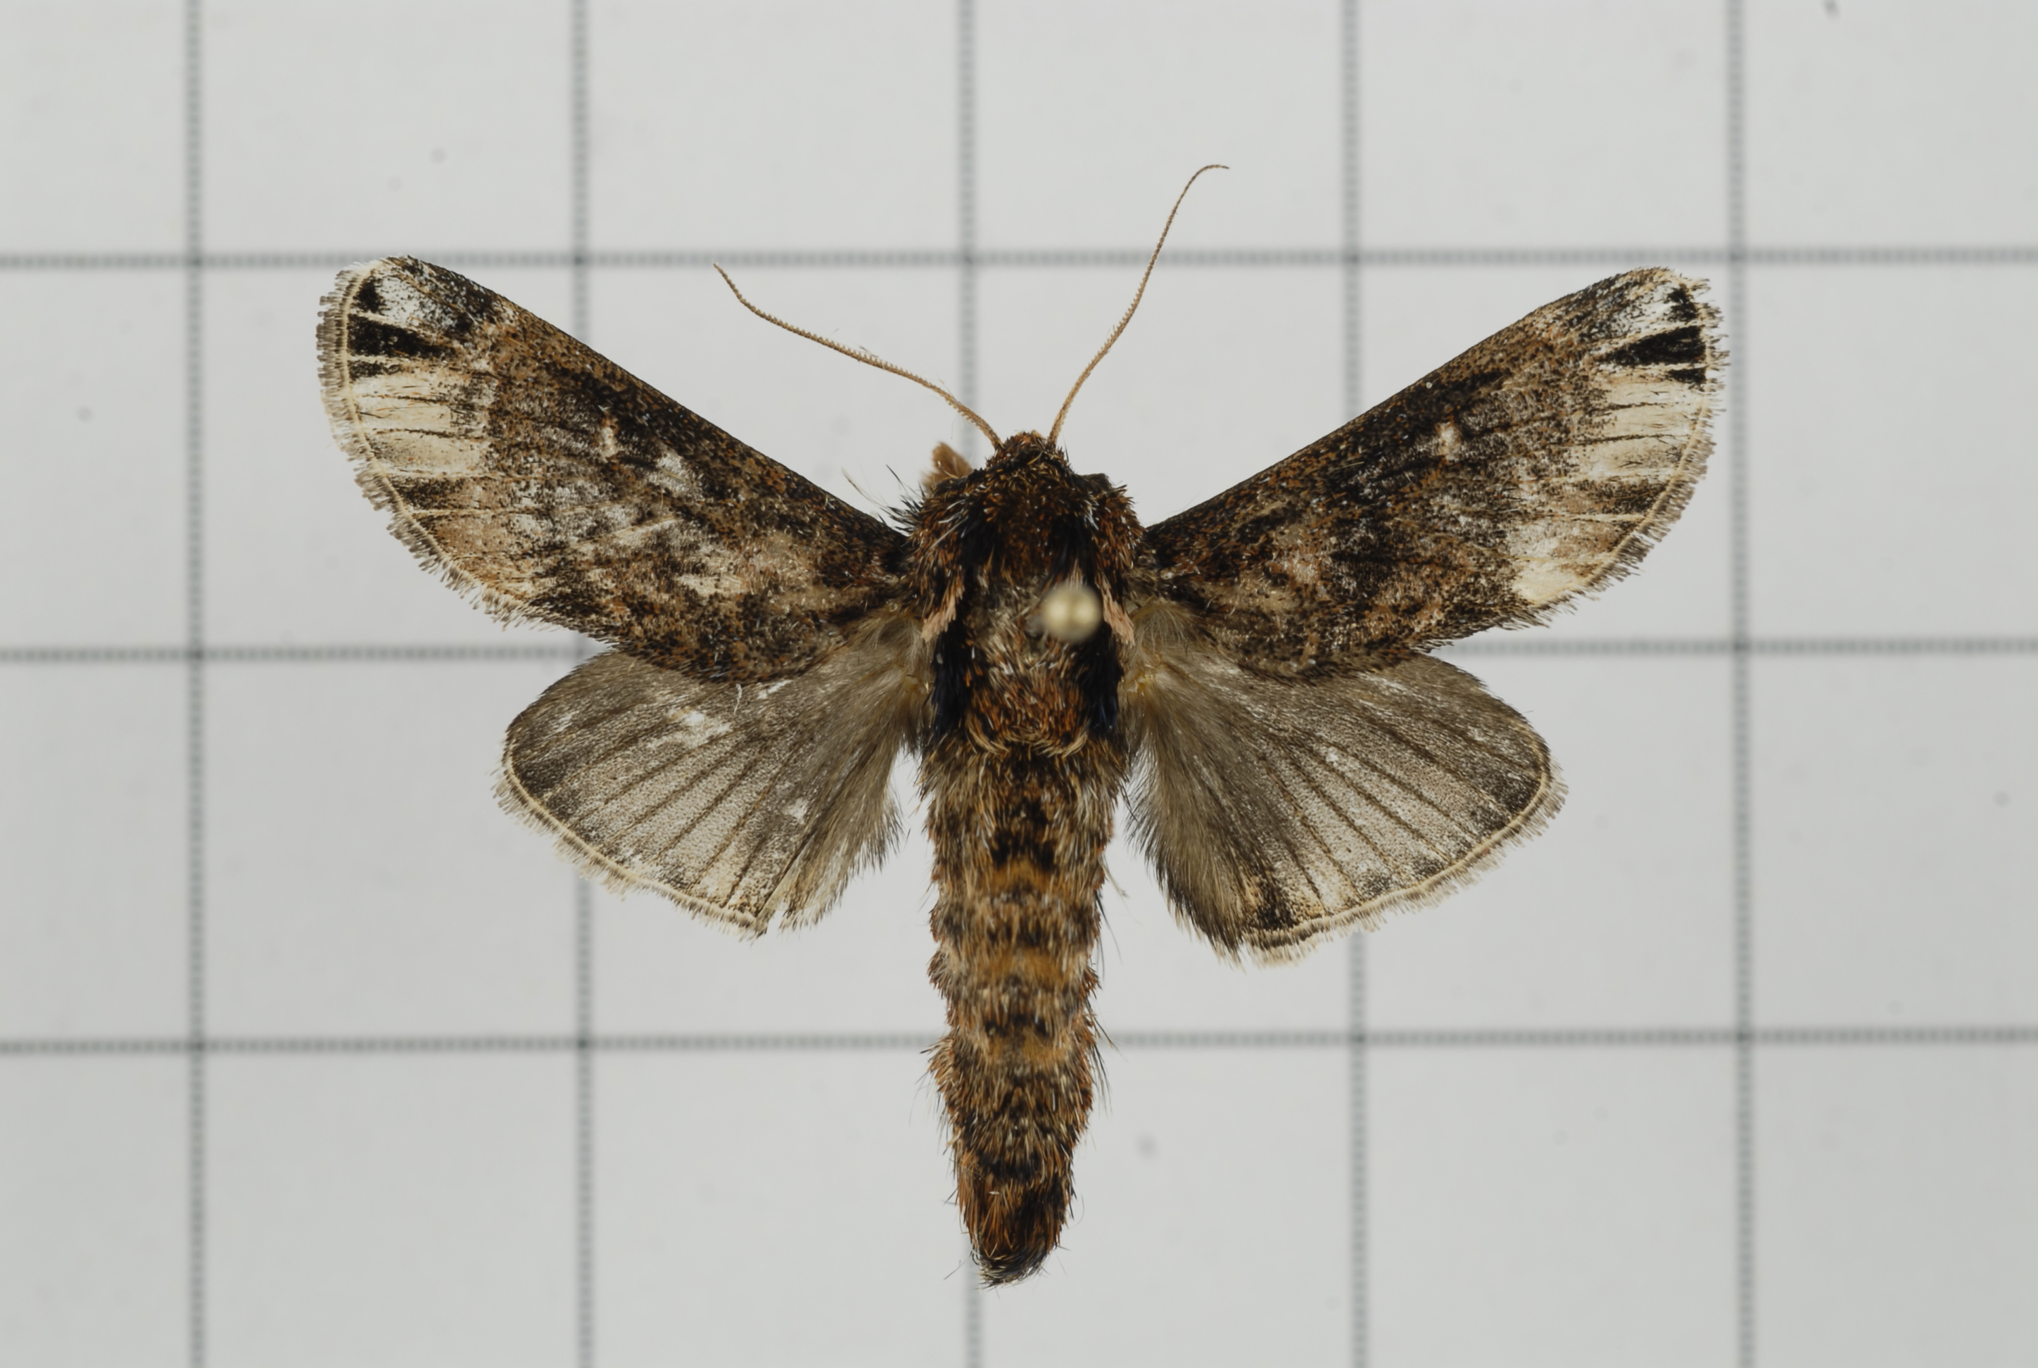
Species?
Belippa horrida
